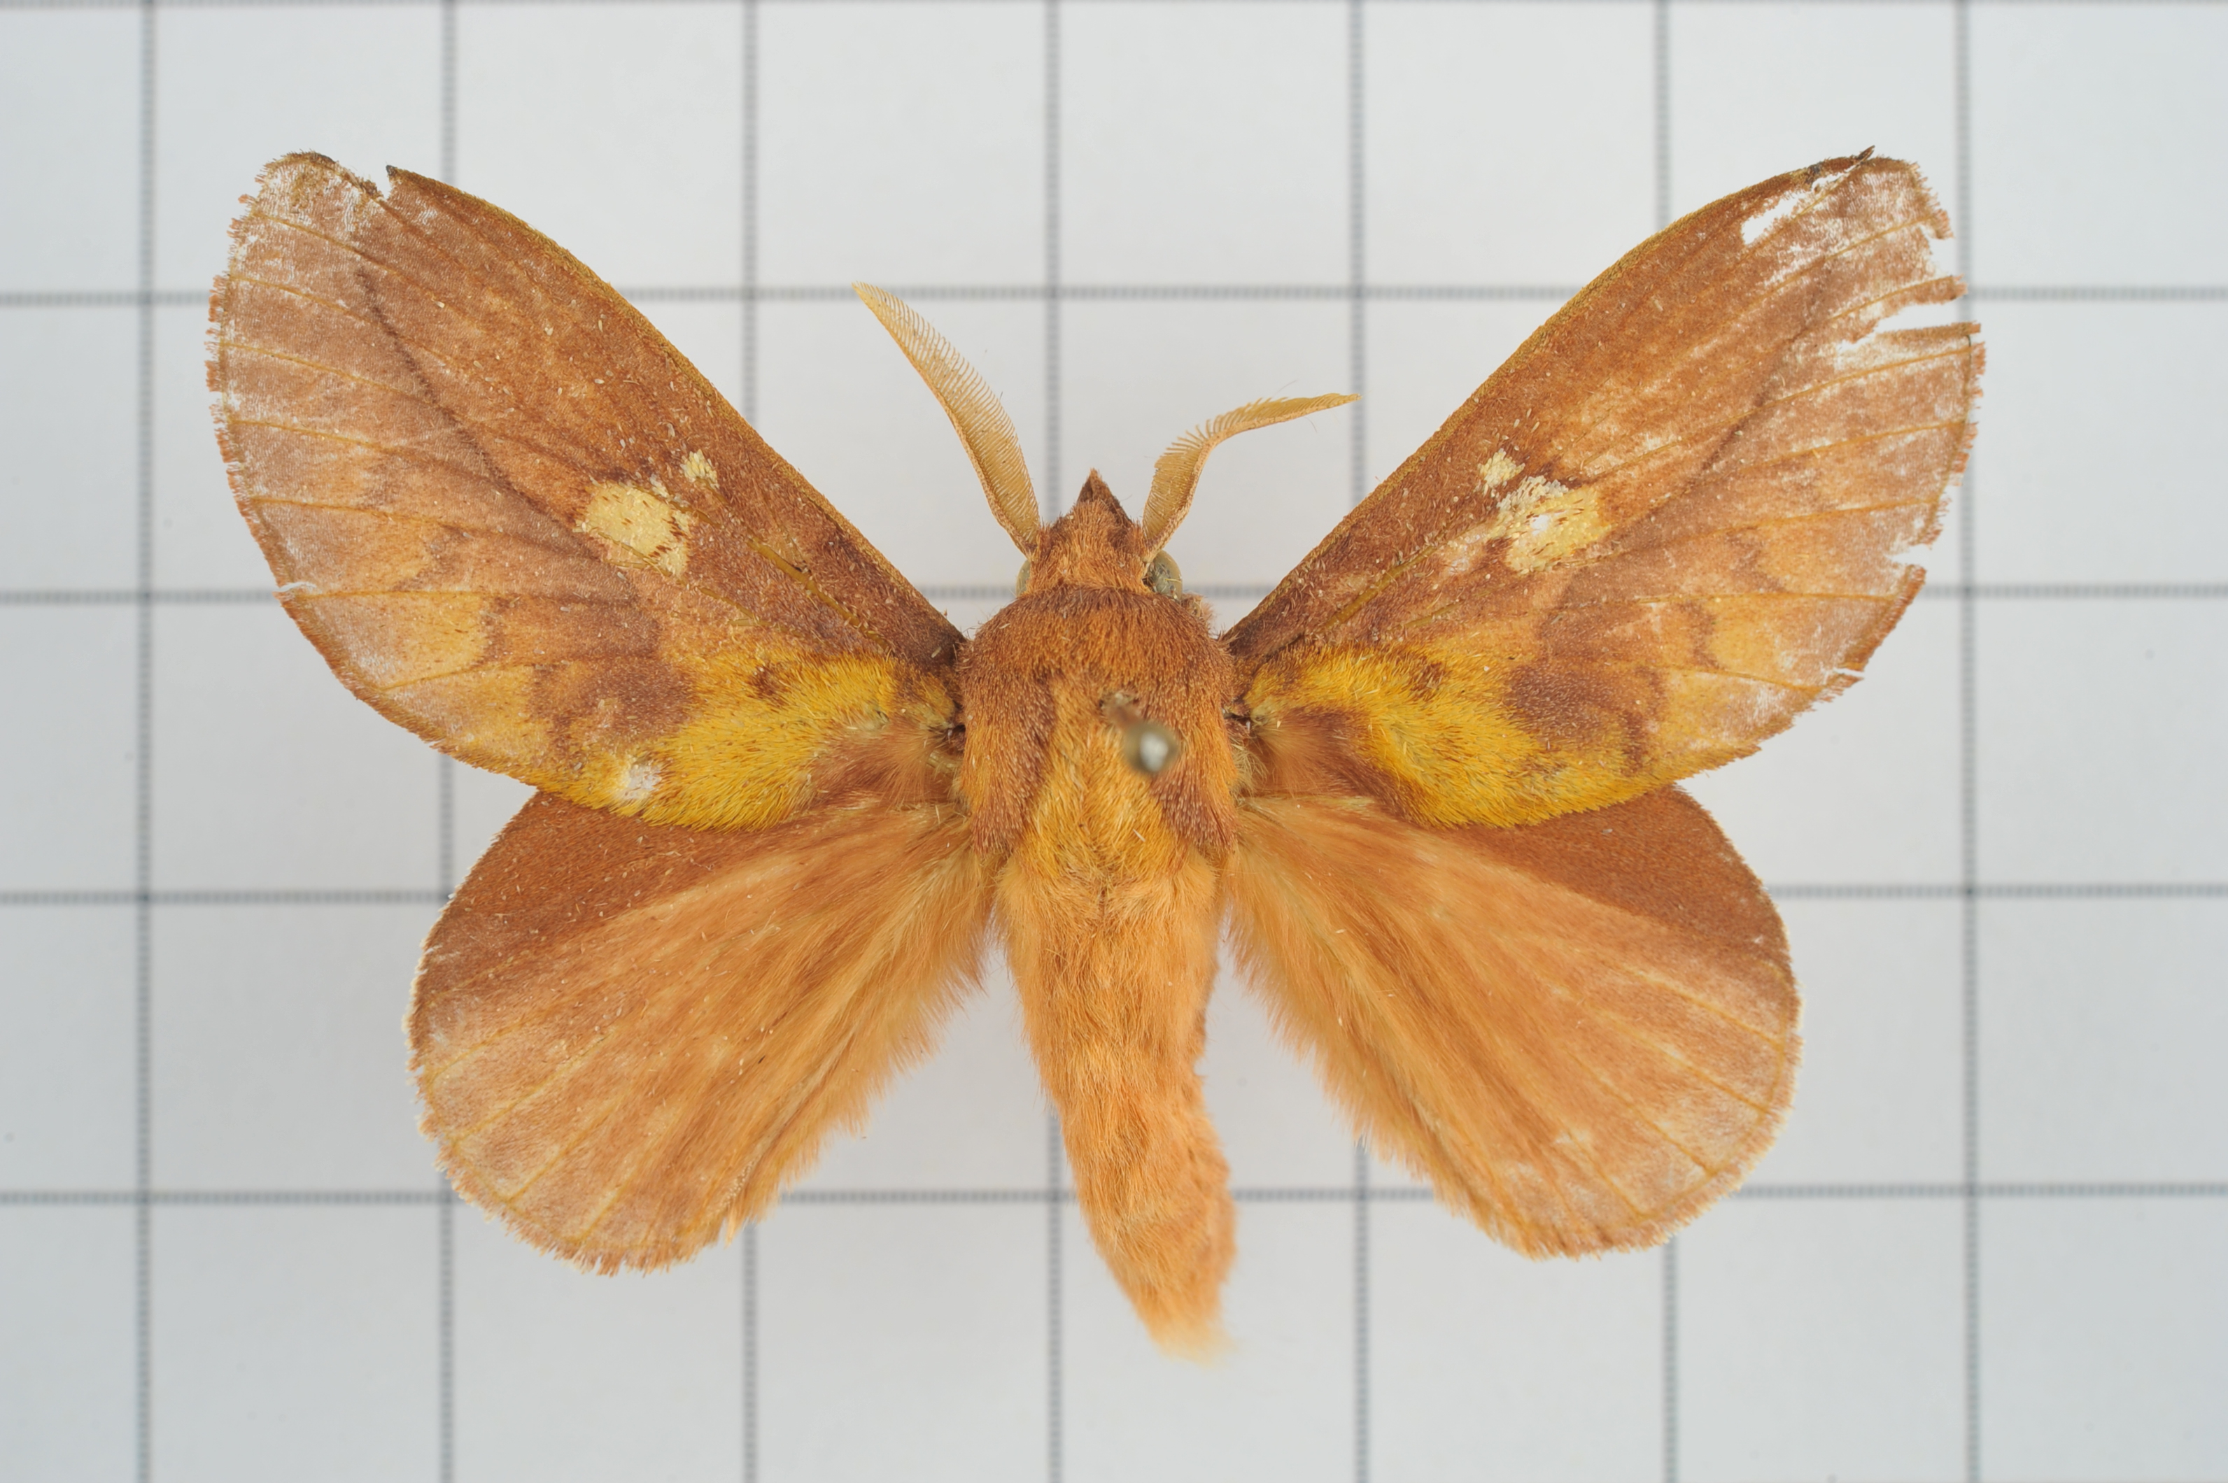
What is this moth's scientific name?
Euthrix laeta arina
